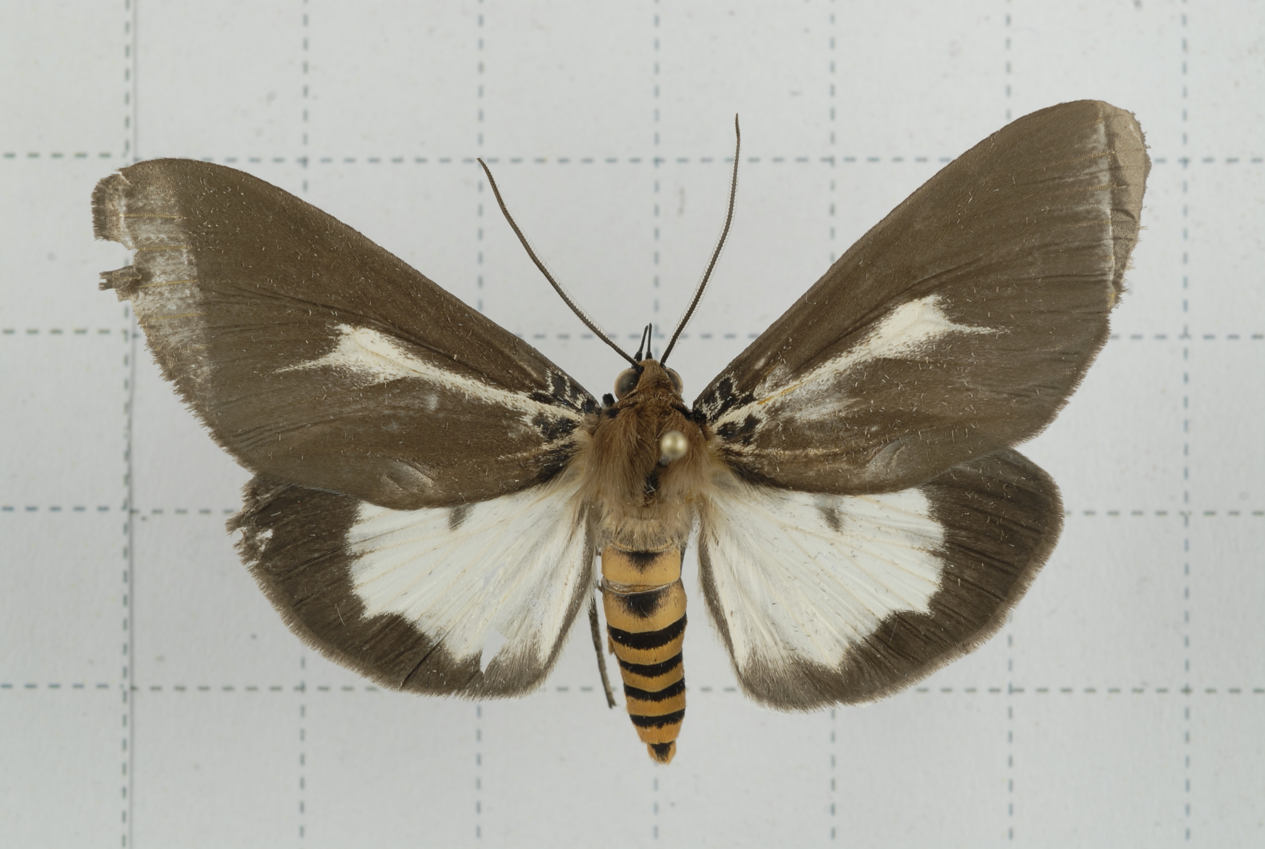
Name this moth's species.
Asota heliconia zebrina
